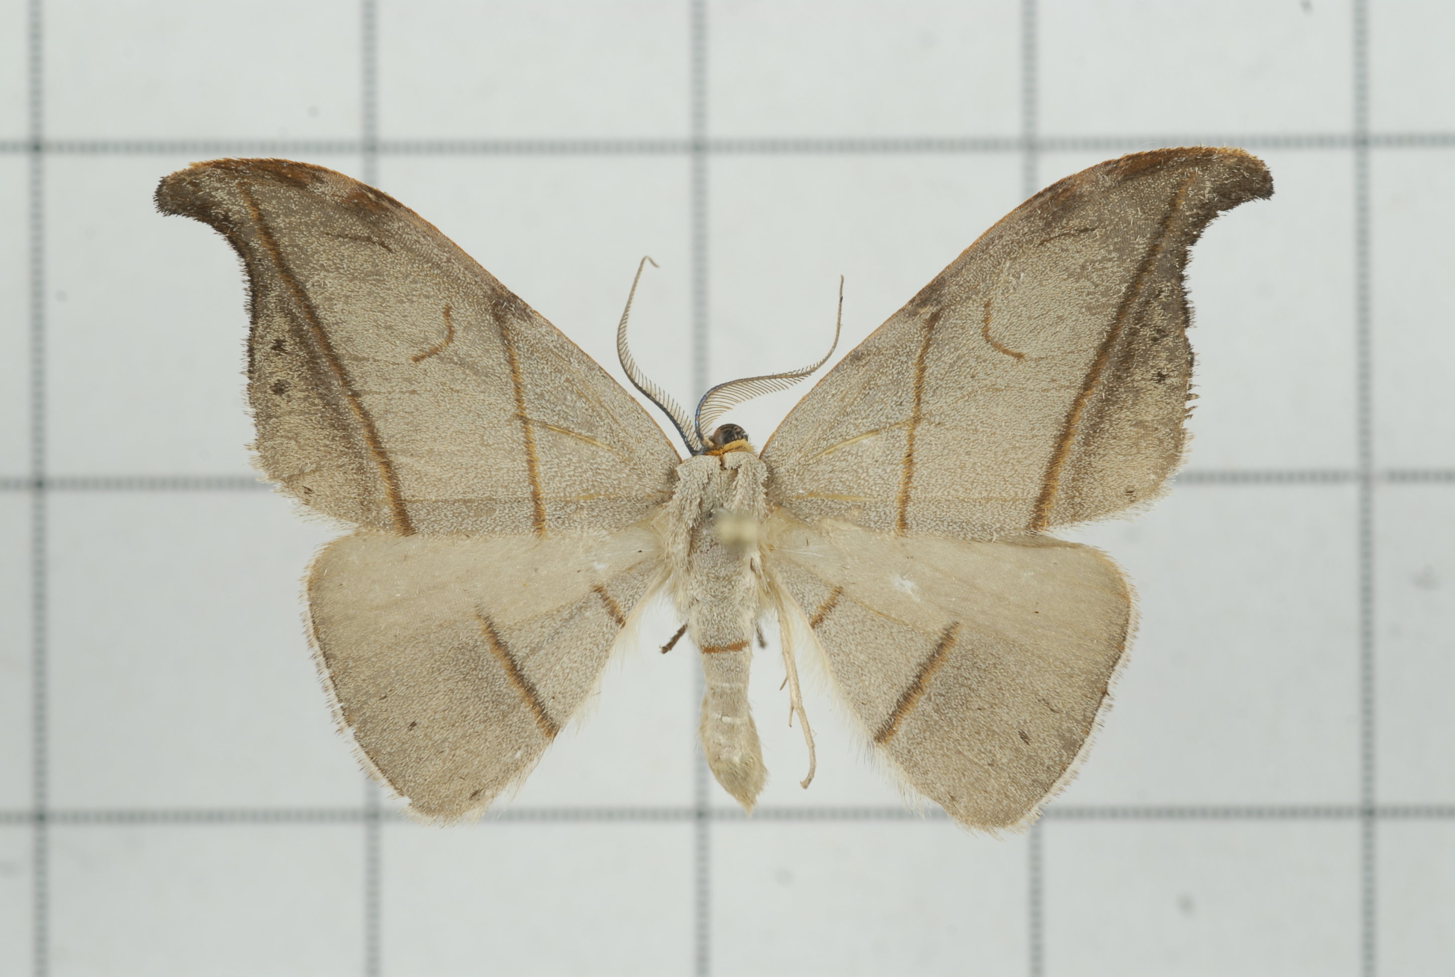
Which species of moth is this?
Nordstromia semililacina
